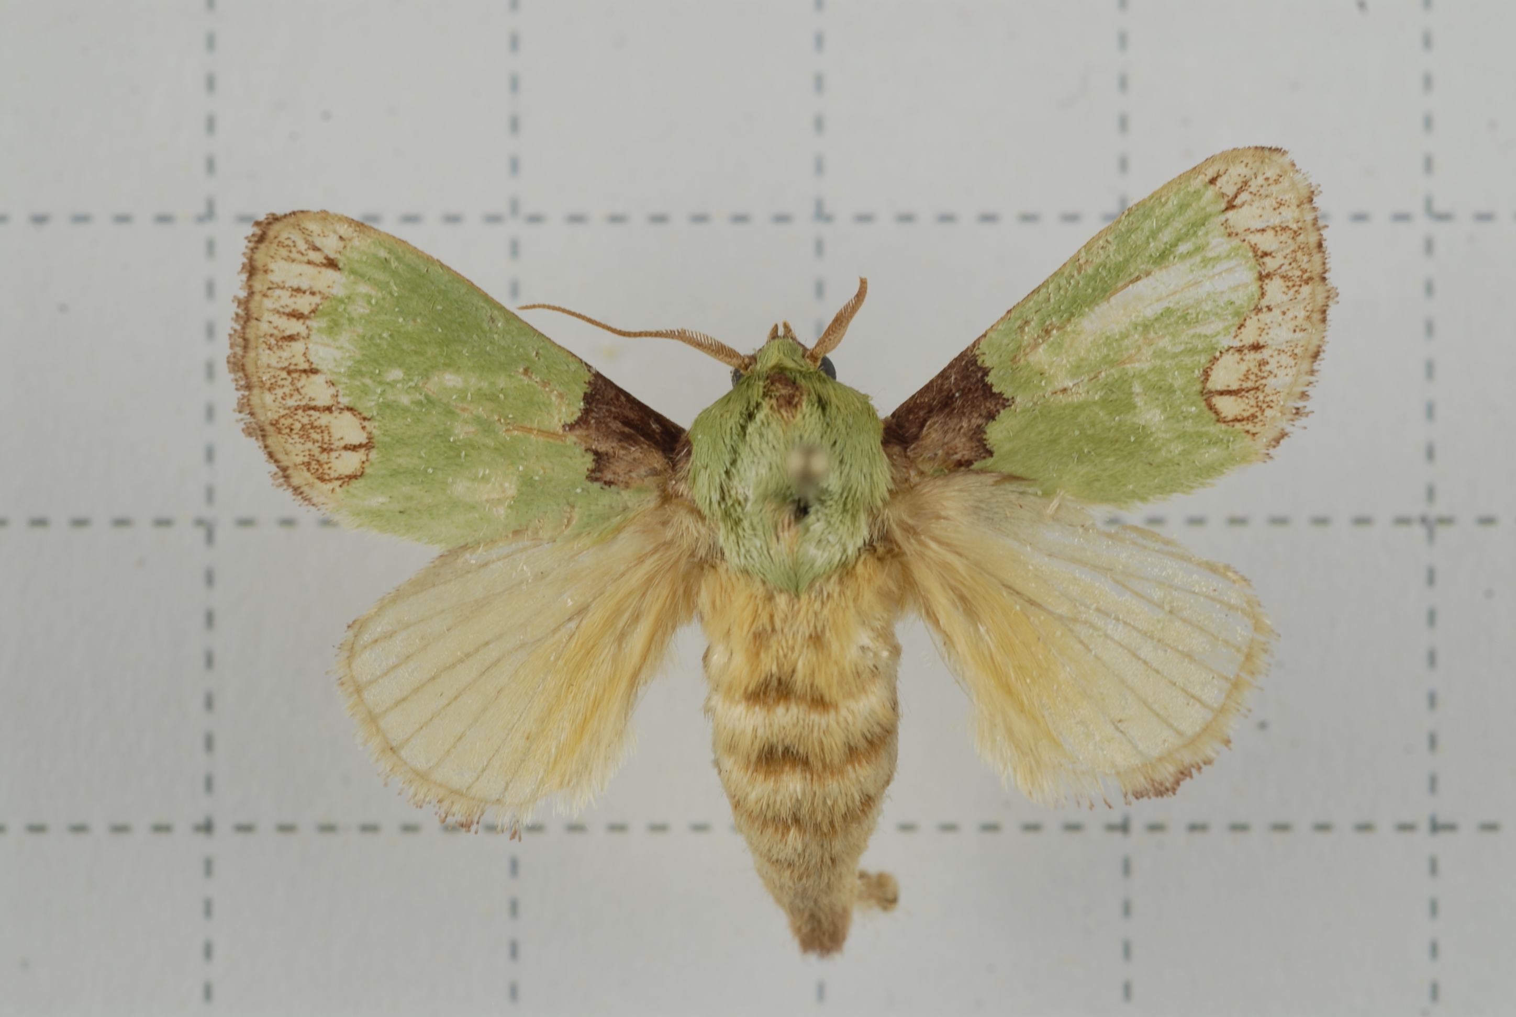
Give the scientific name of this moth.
Parasa consocia
